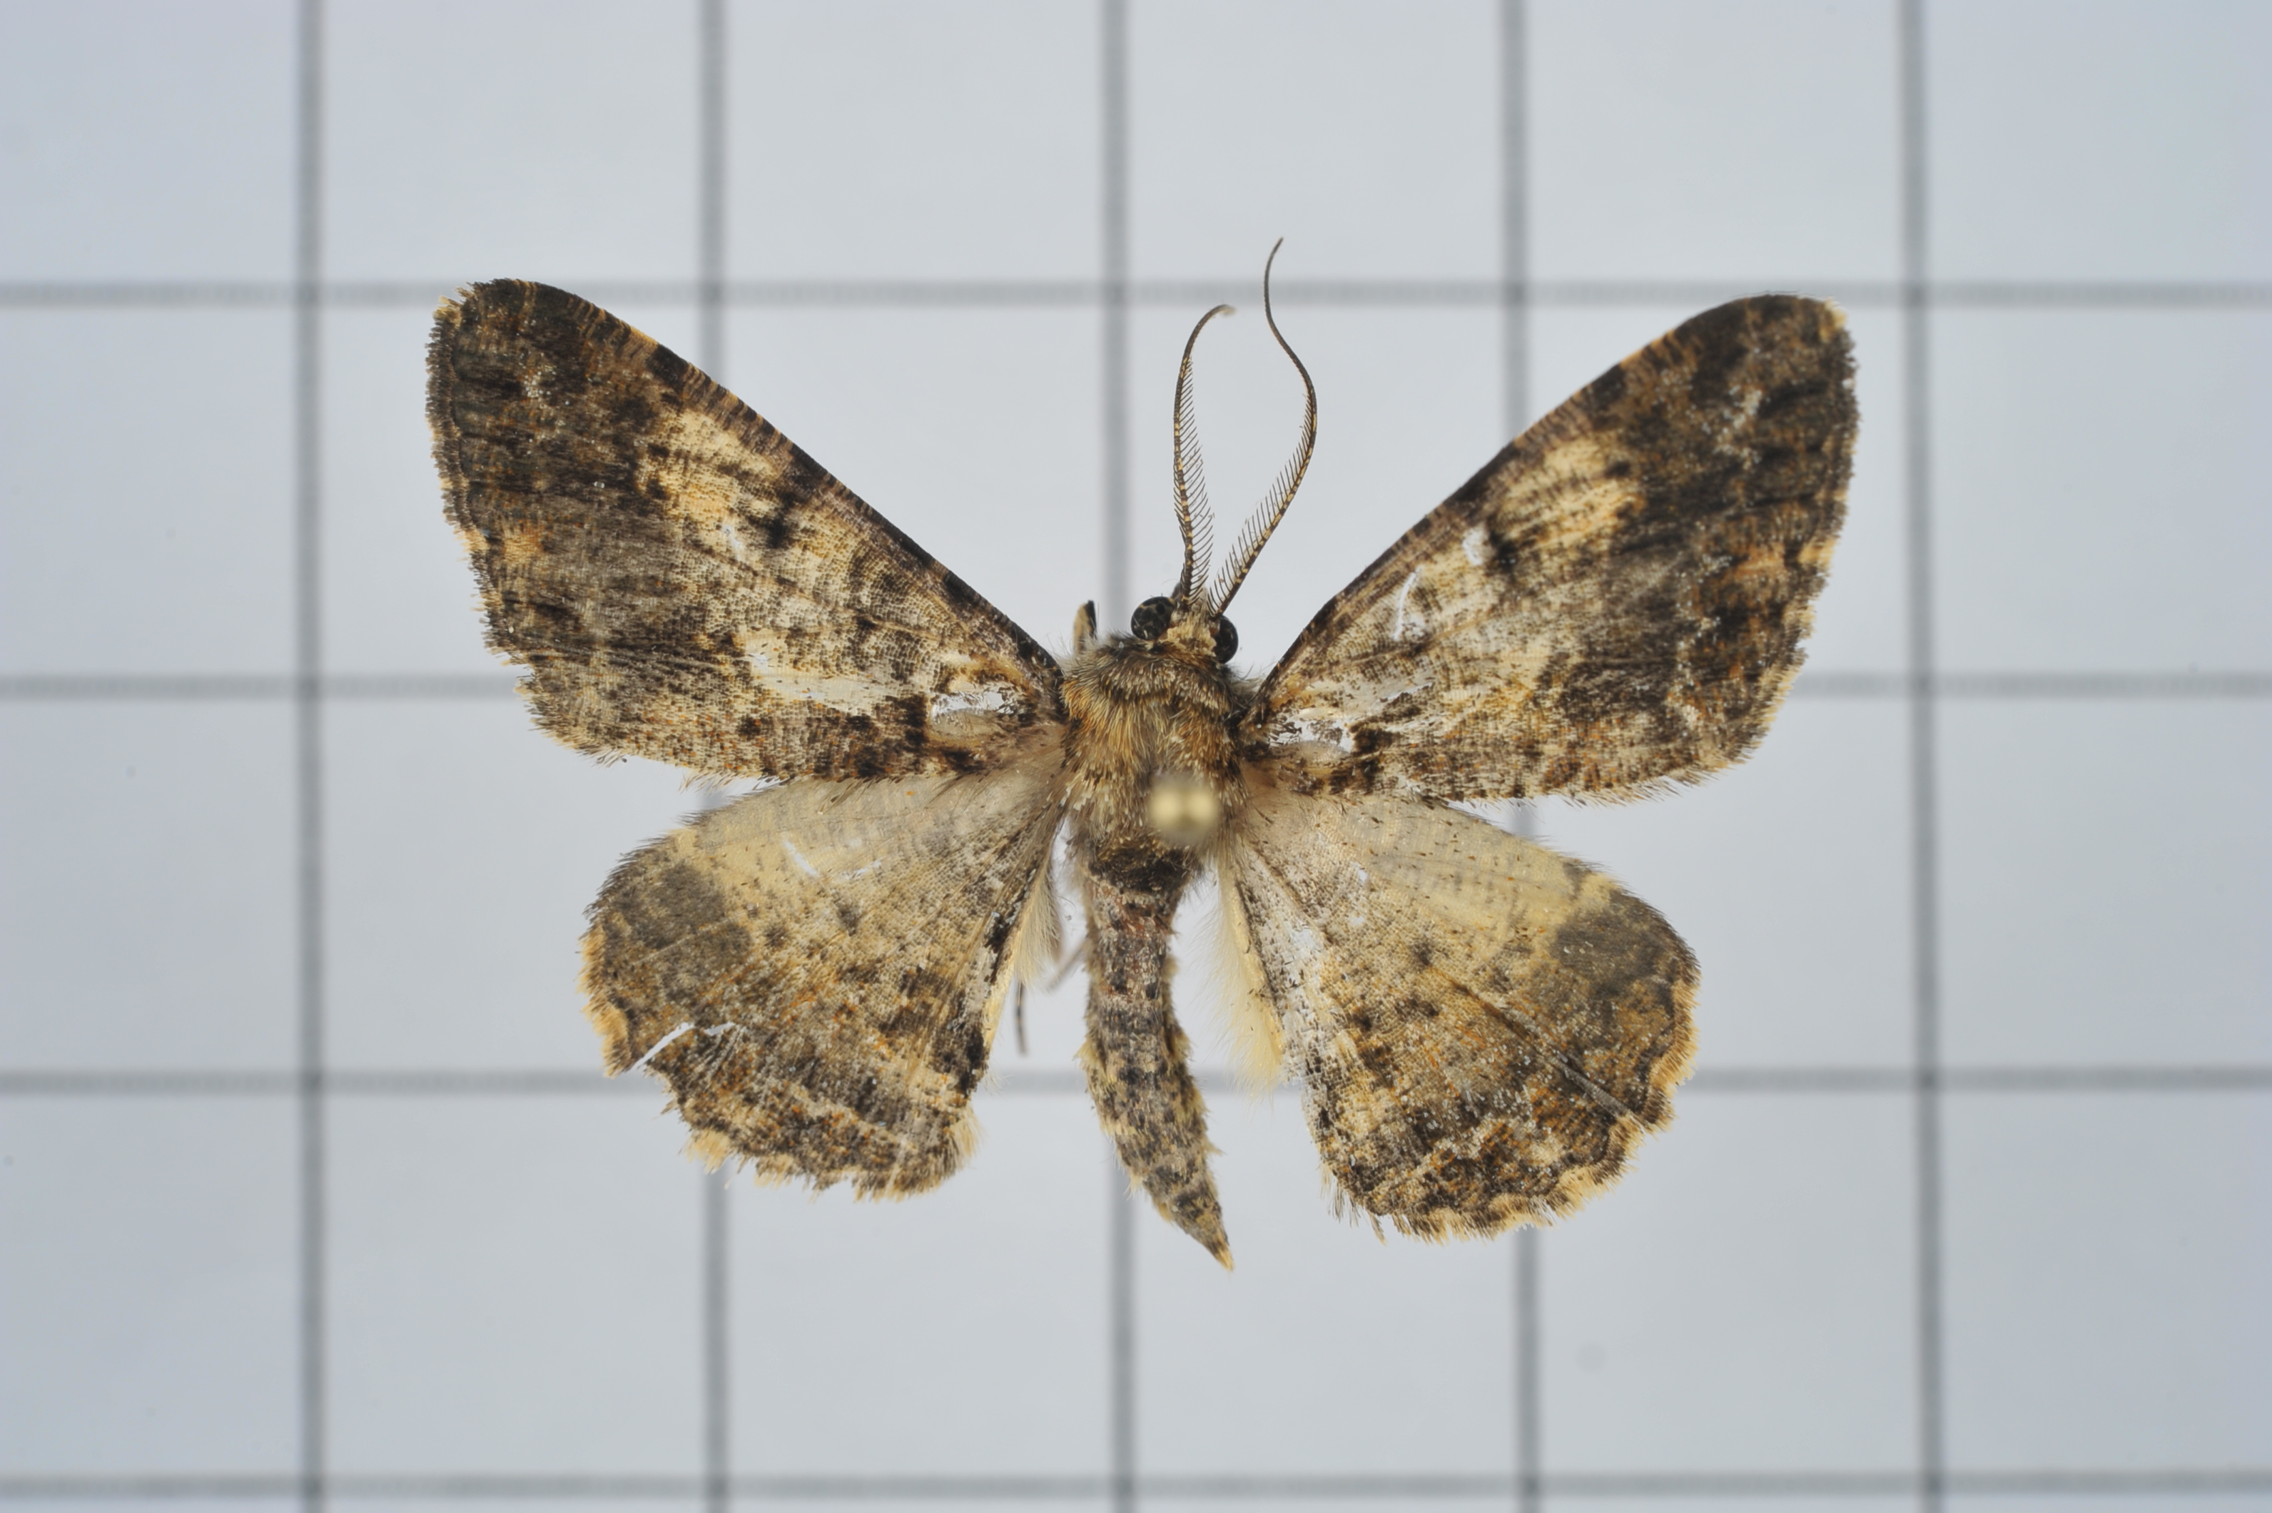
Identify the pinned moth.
Alcis taiwanovariegata
